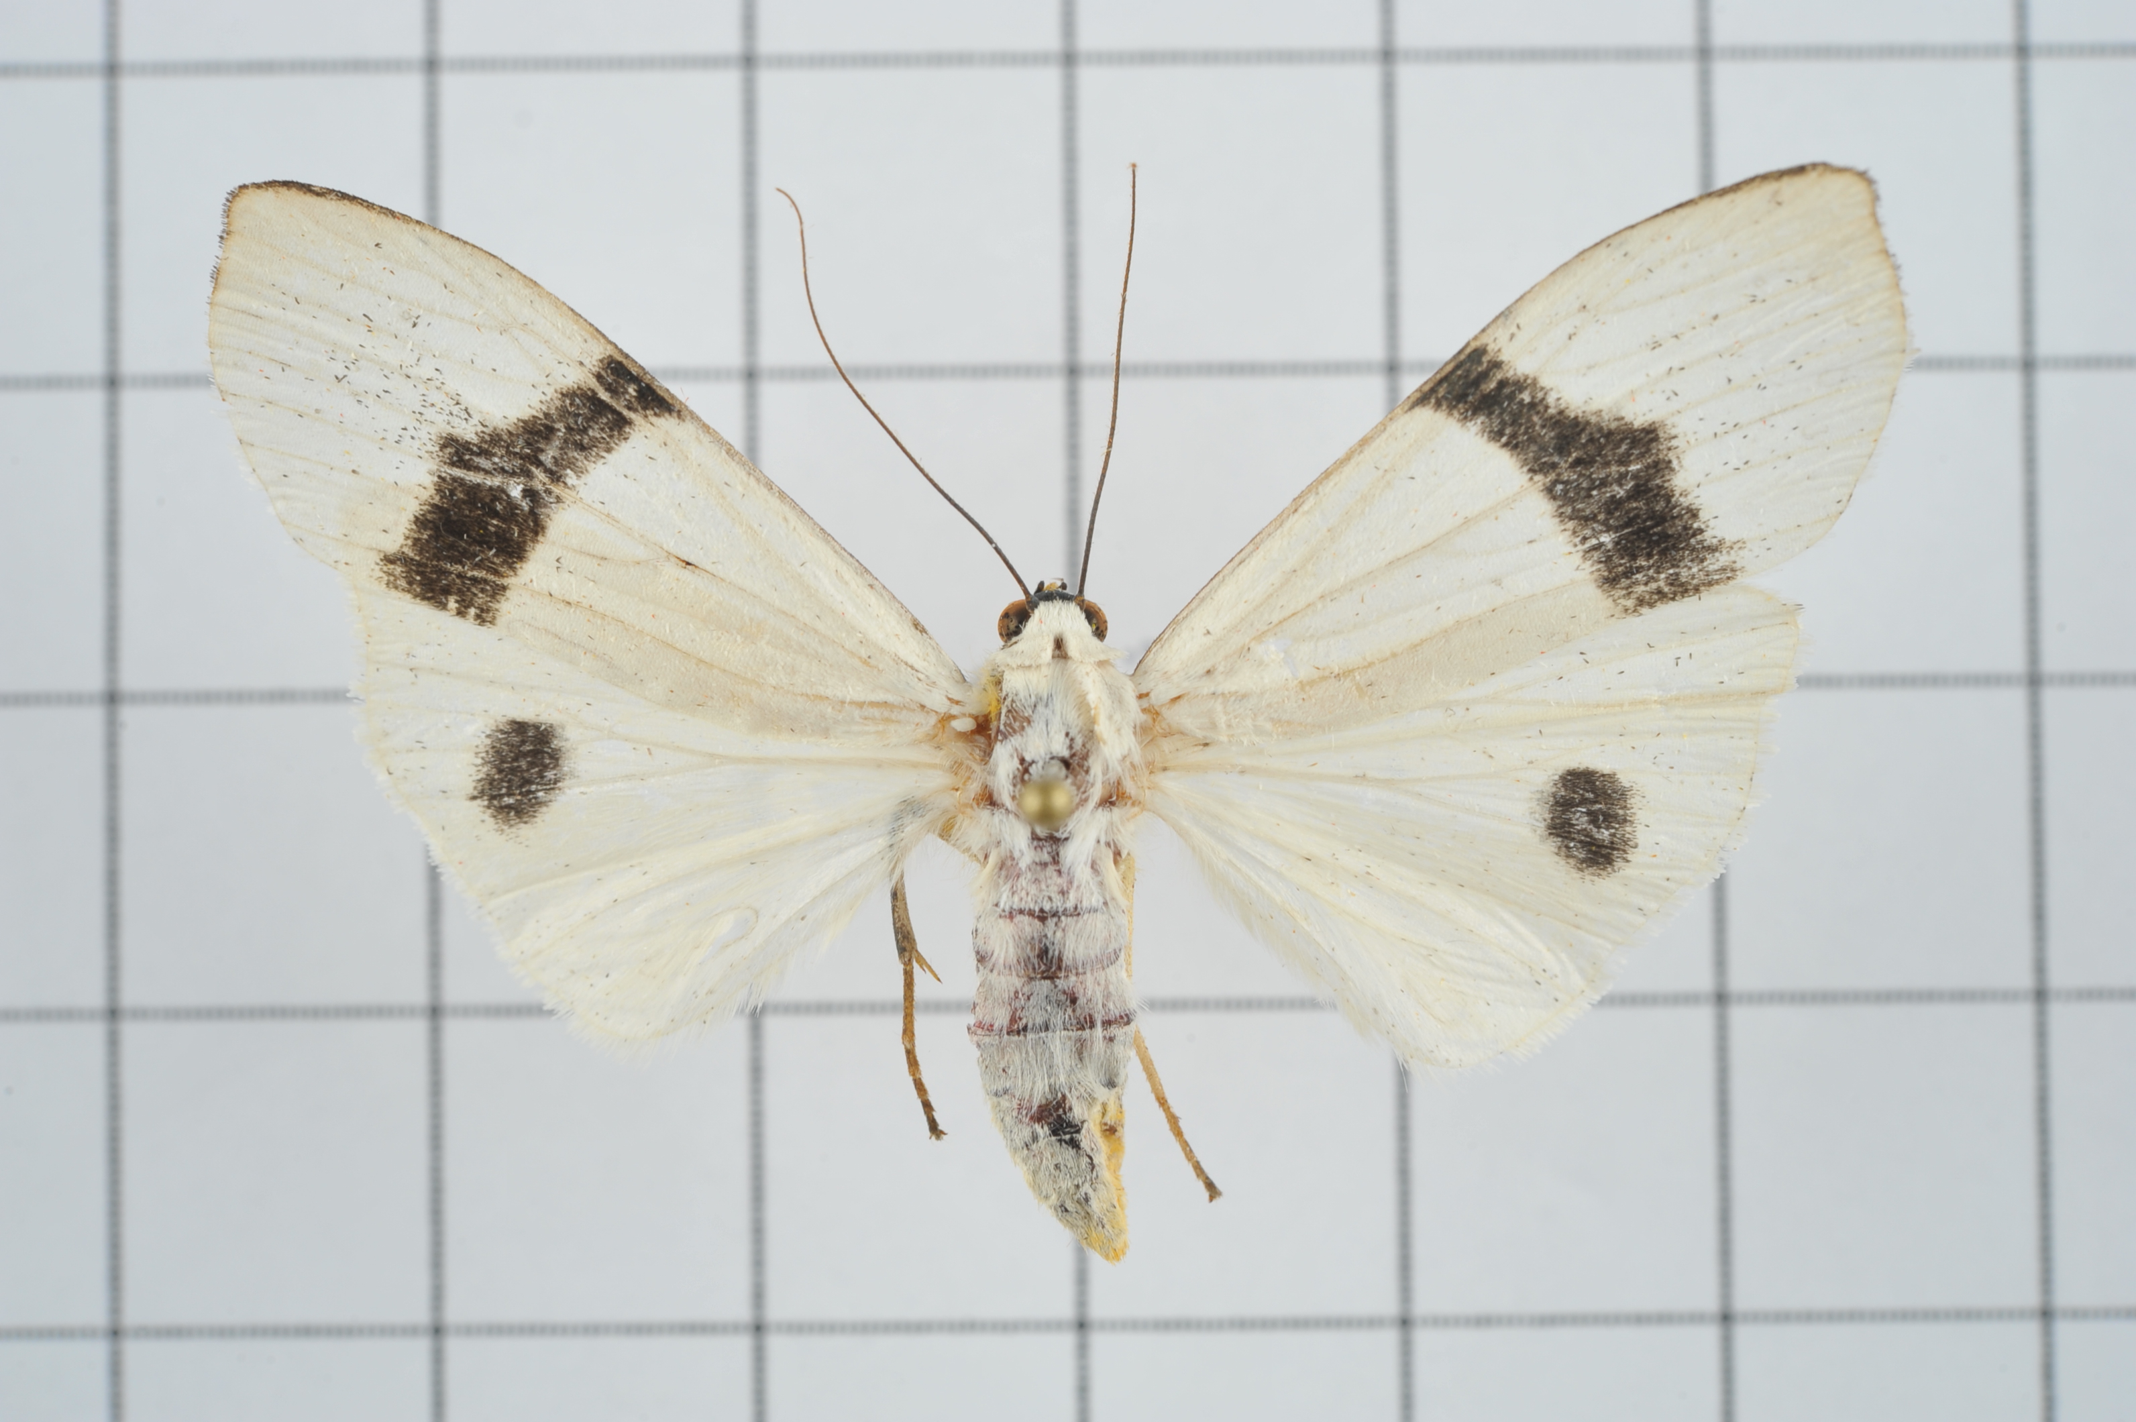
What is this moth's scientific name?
Vamuna alboluteora
